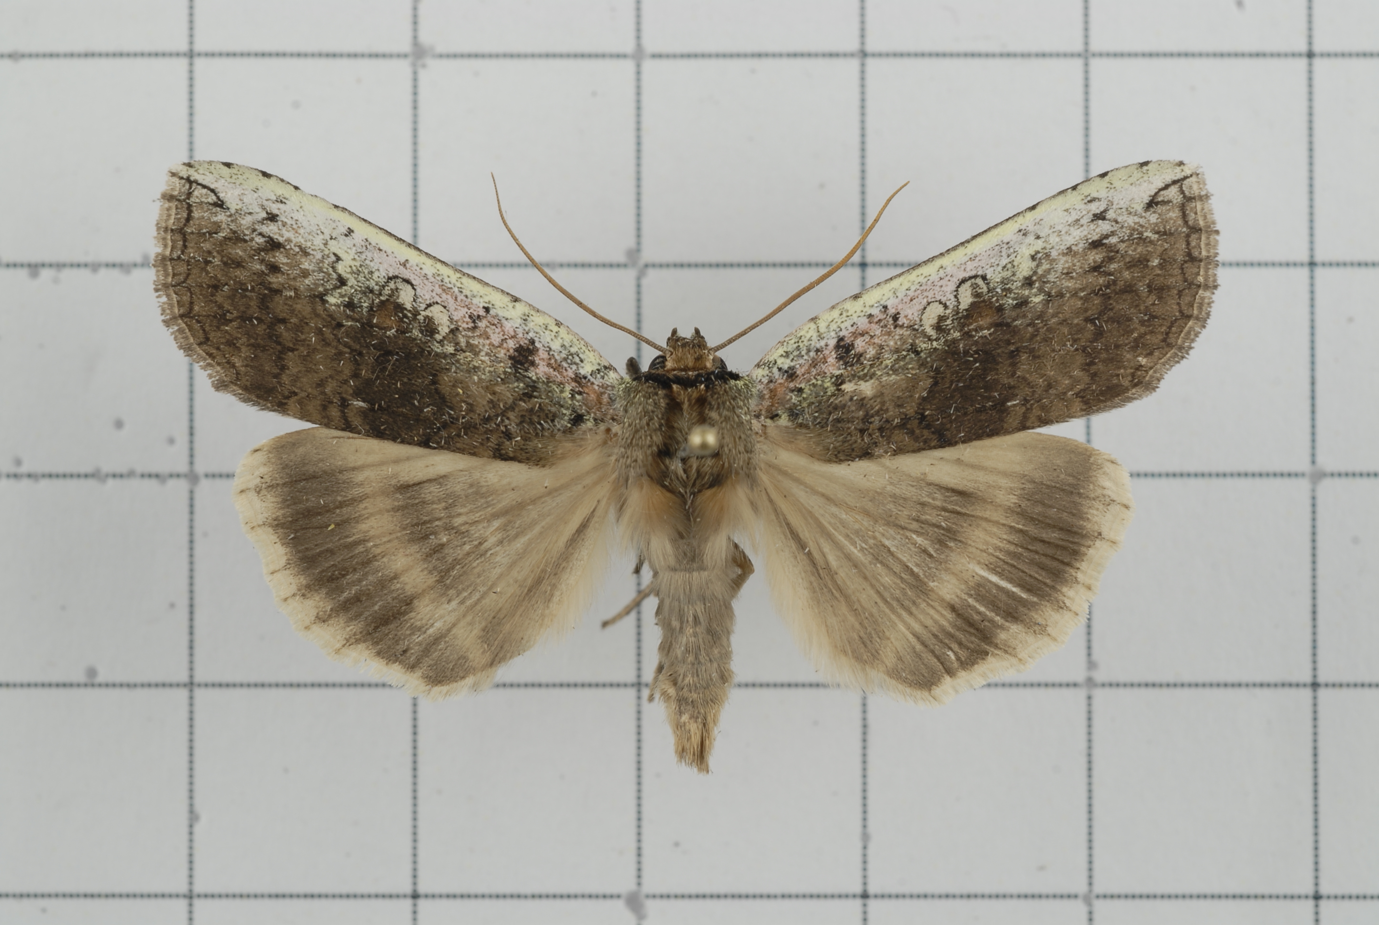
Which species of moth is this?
Tethea oberthueri taiwana
